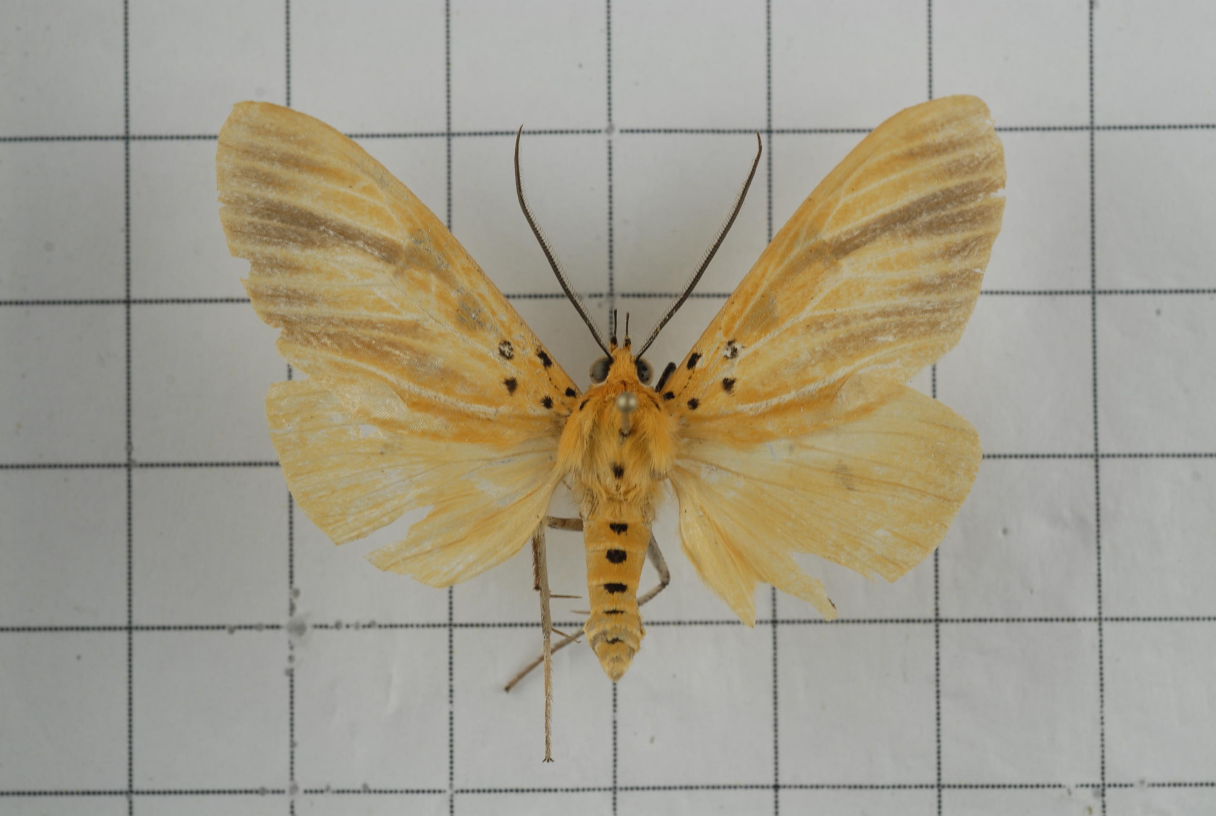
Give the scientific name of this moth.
Asota egens confinis
